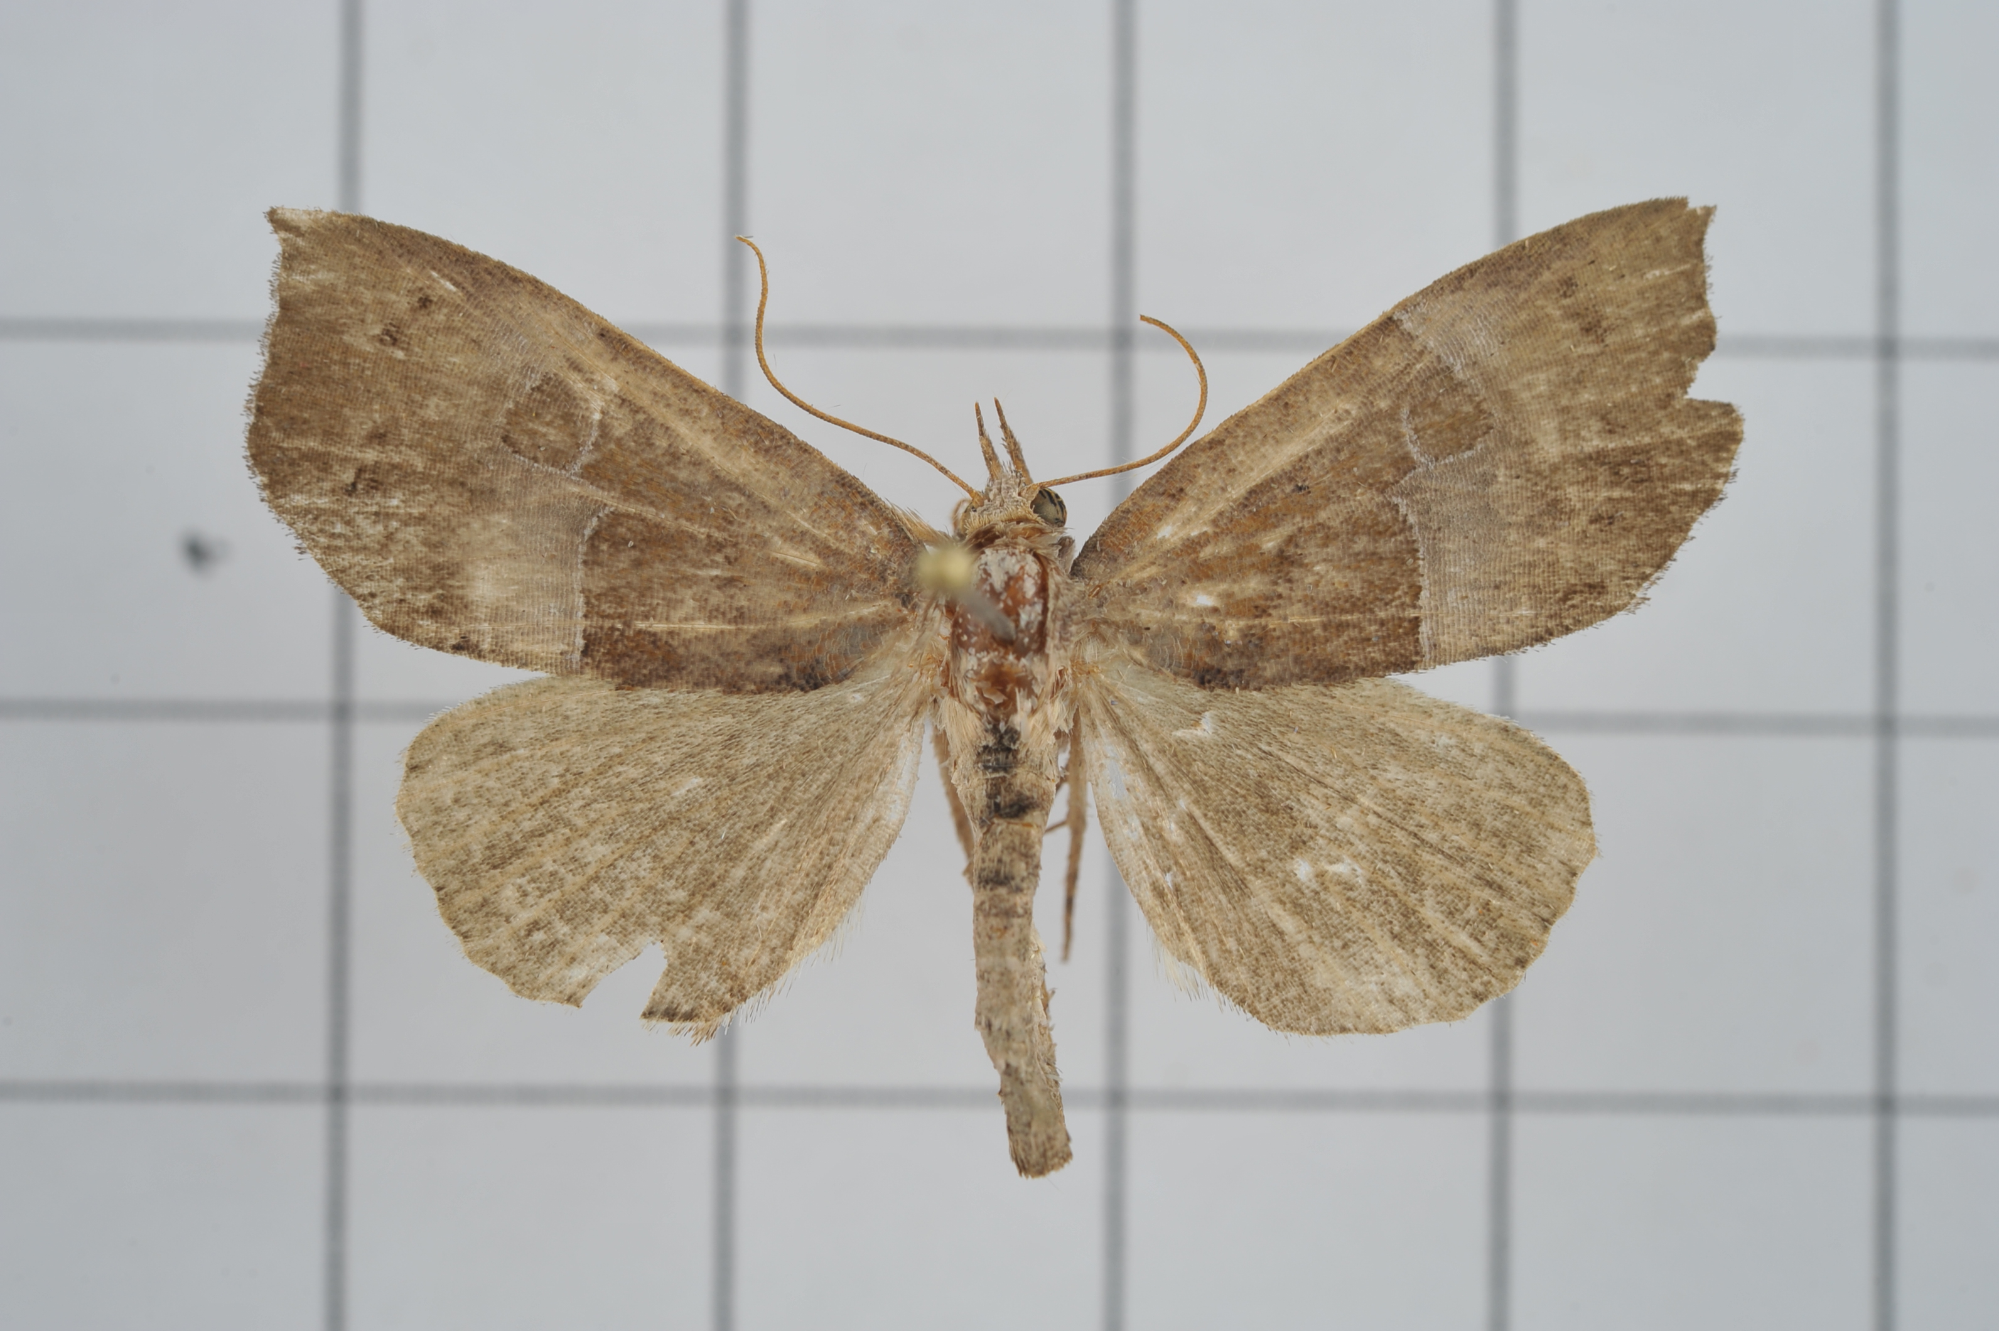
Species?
Hepatica indentalis
